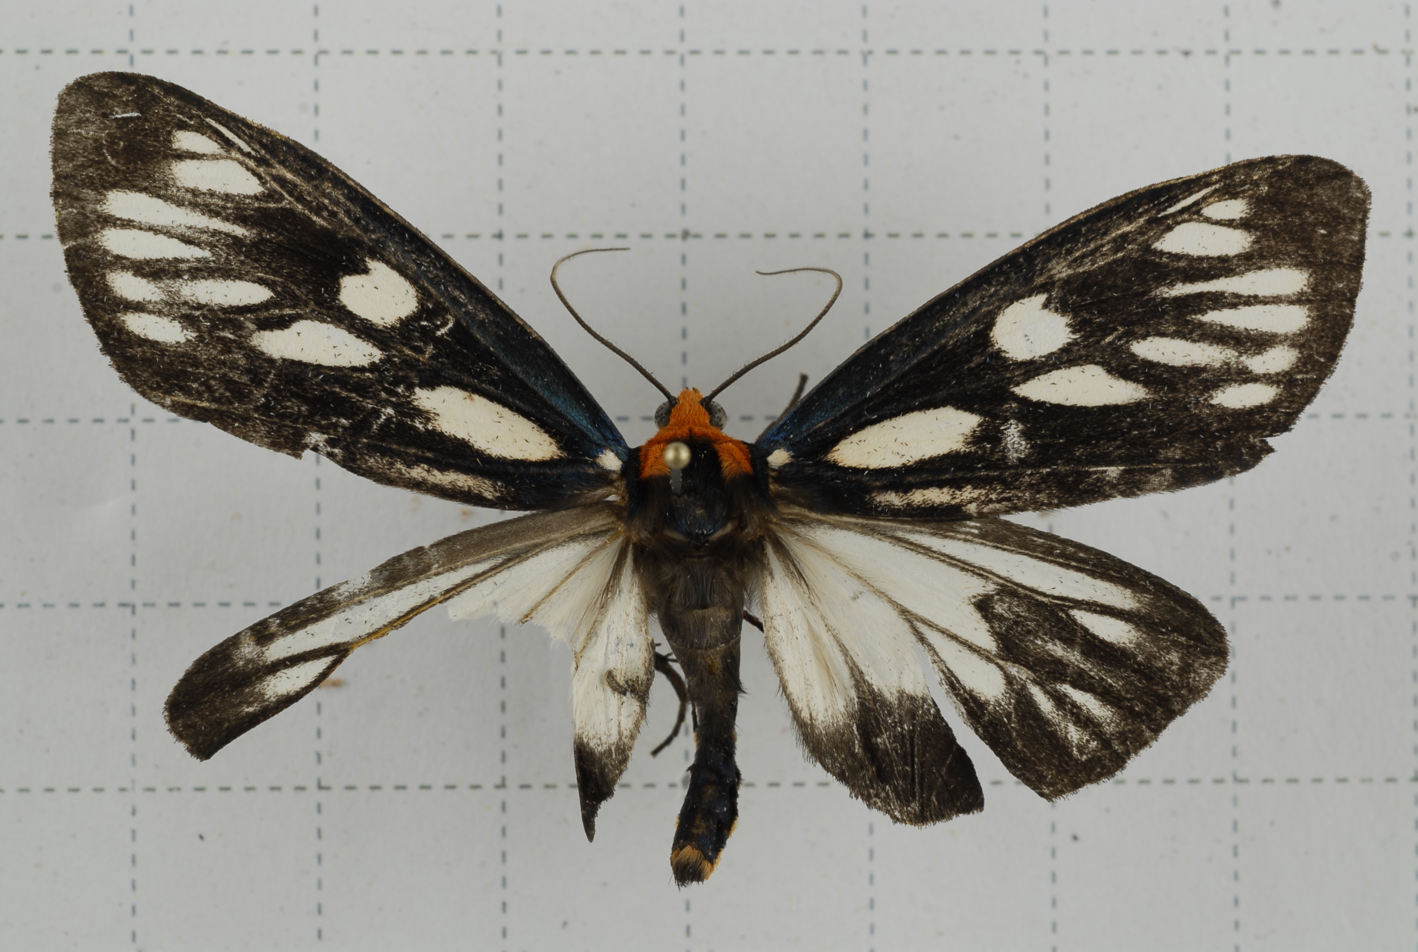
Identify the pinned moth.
Macrobrochis gigas
